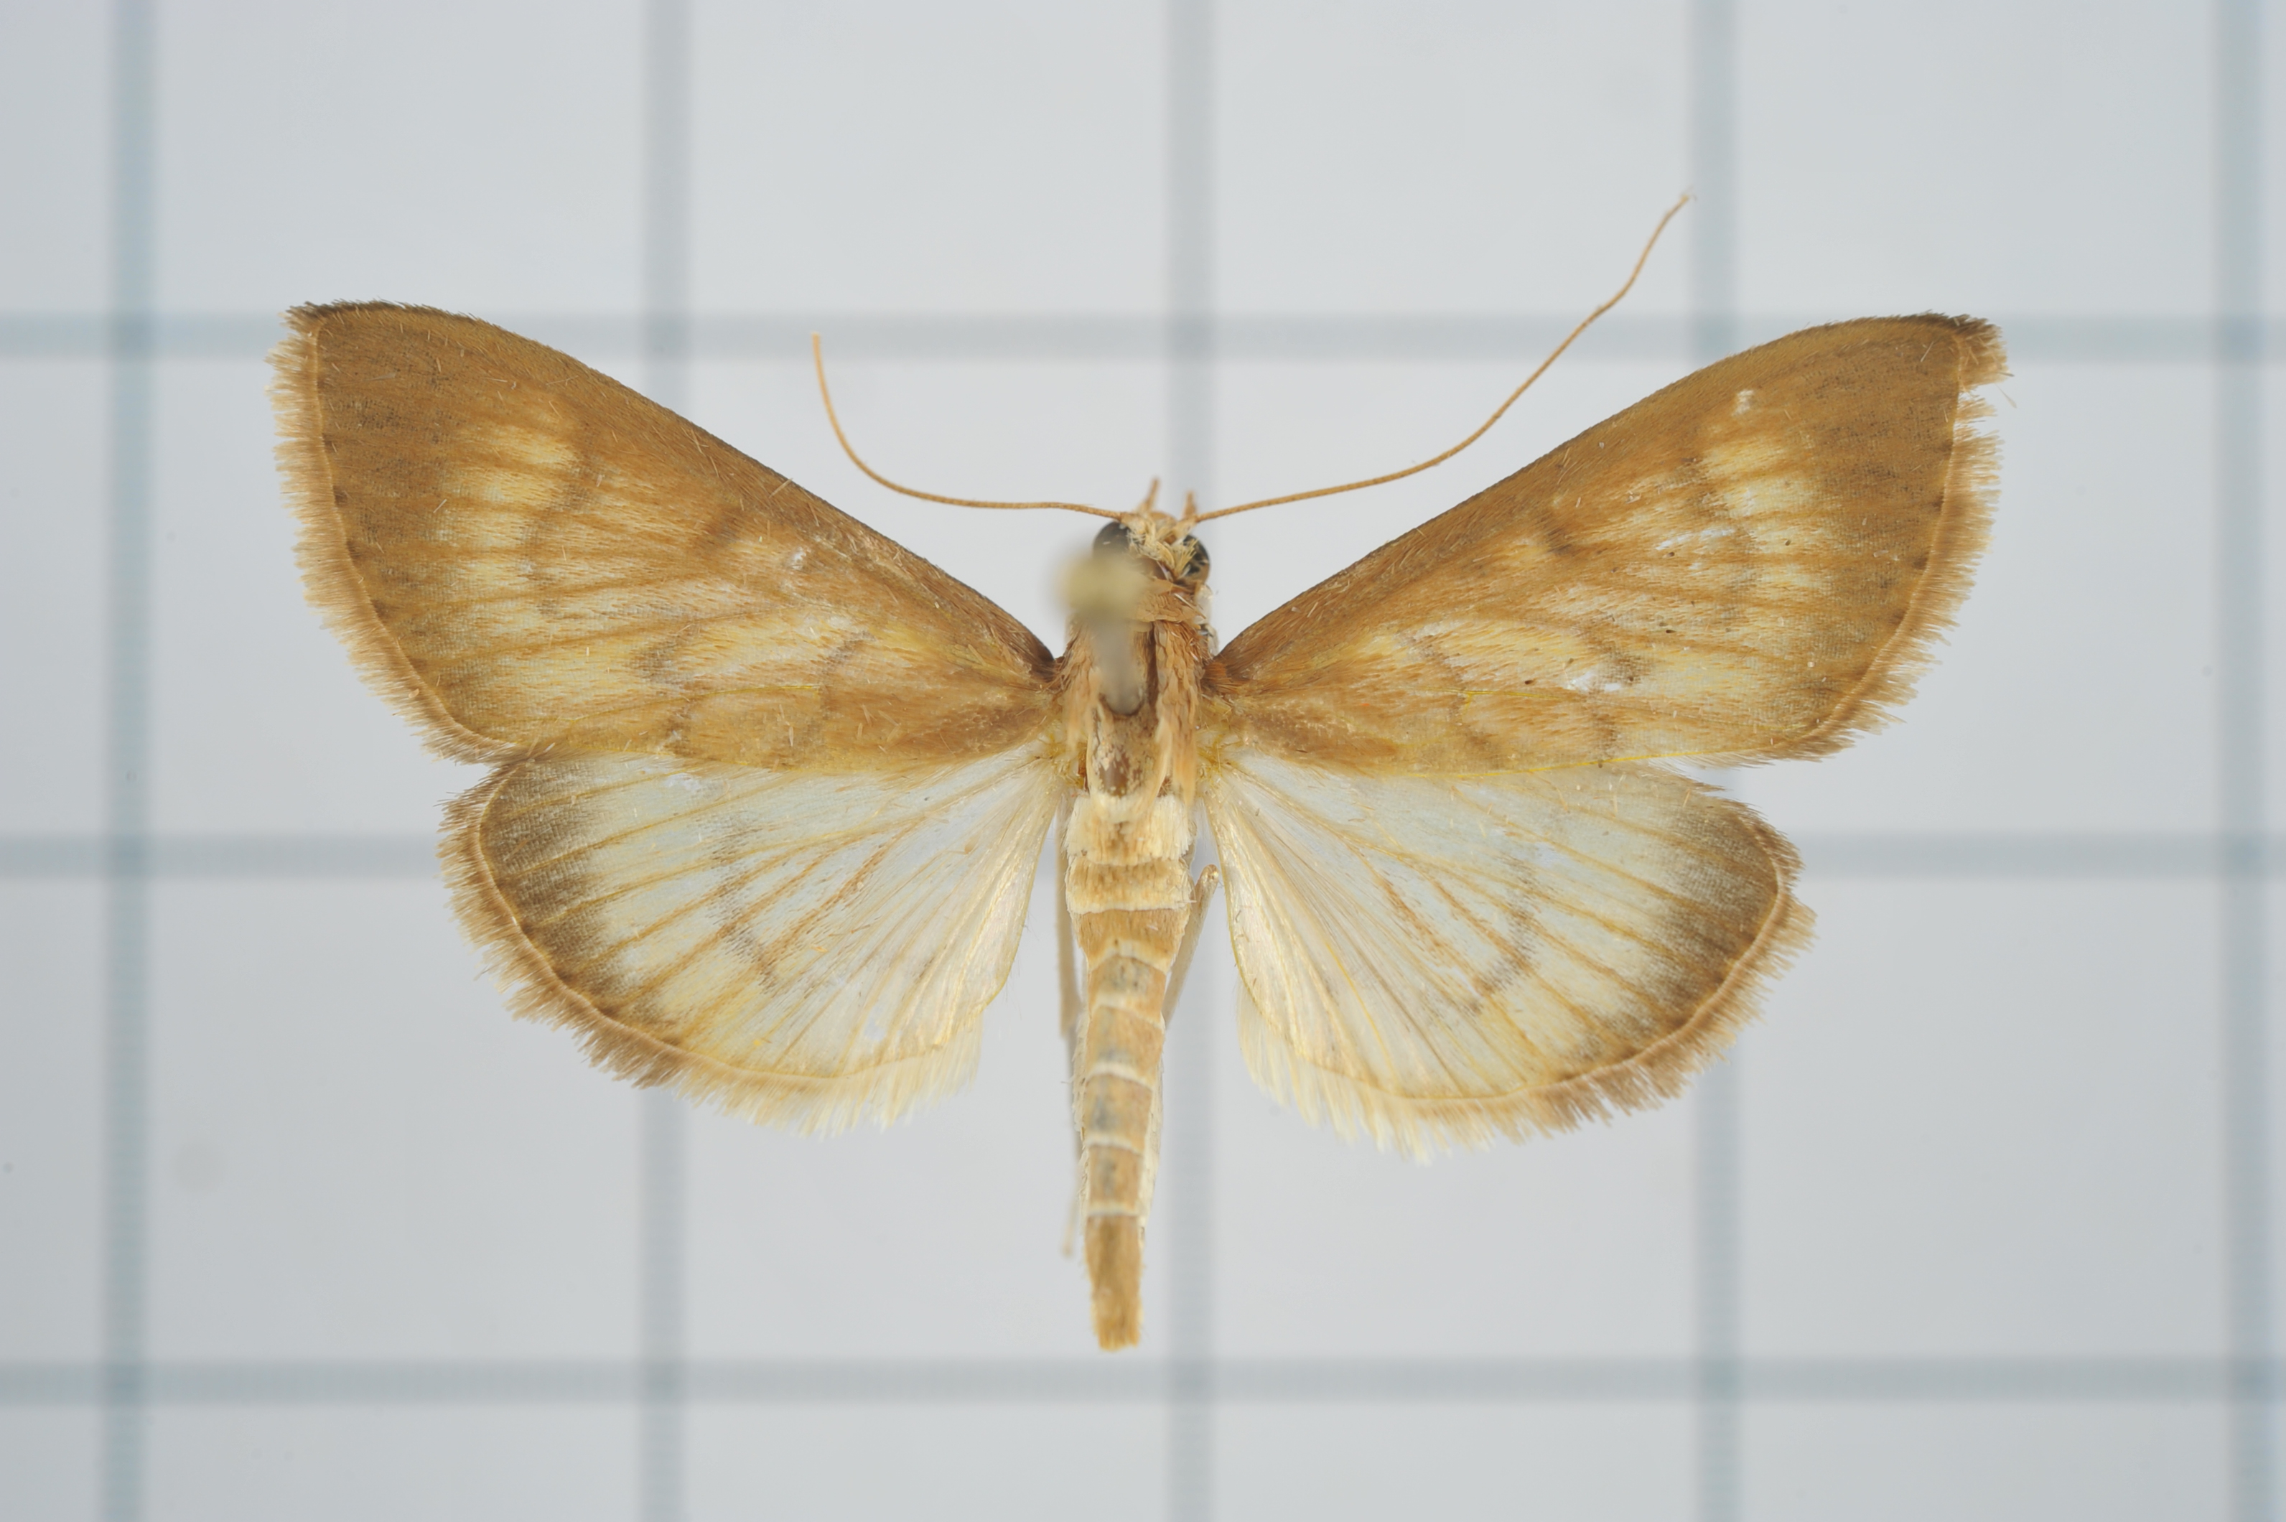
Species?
Crypsiptya coclesalis
